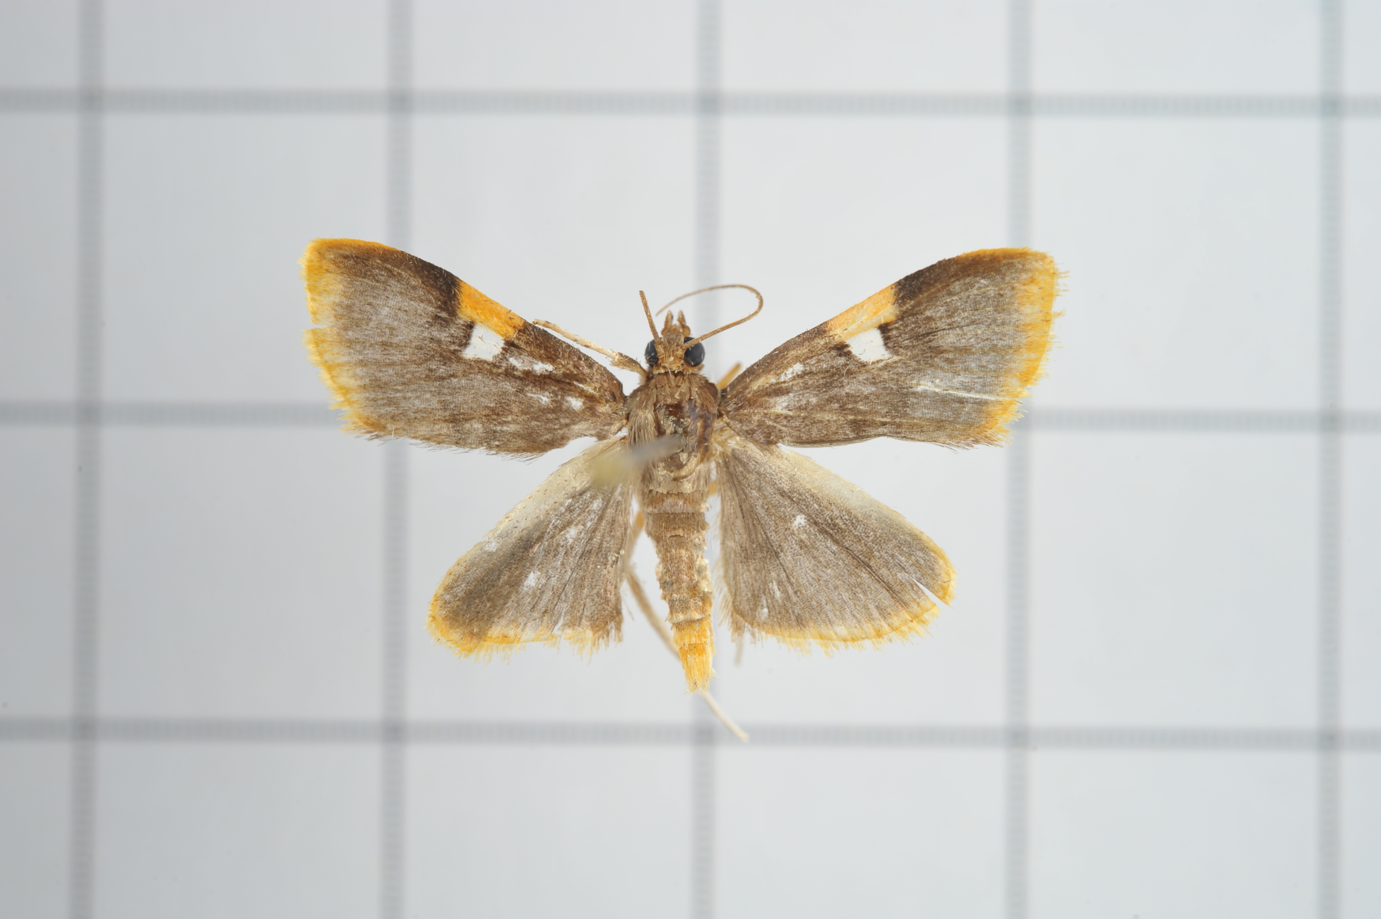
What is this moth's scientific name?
Callibotys carapina
